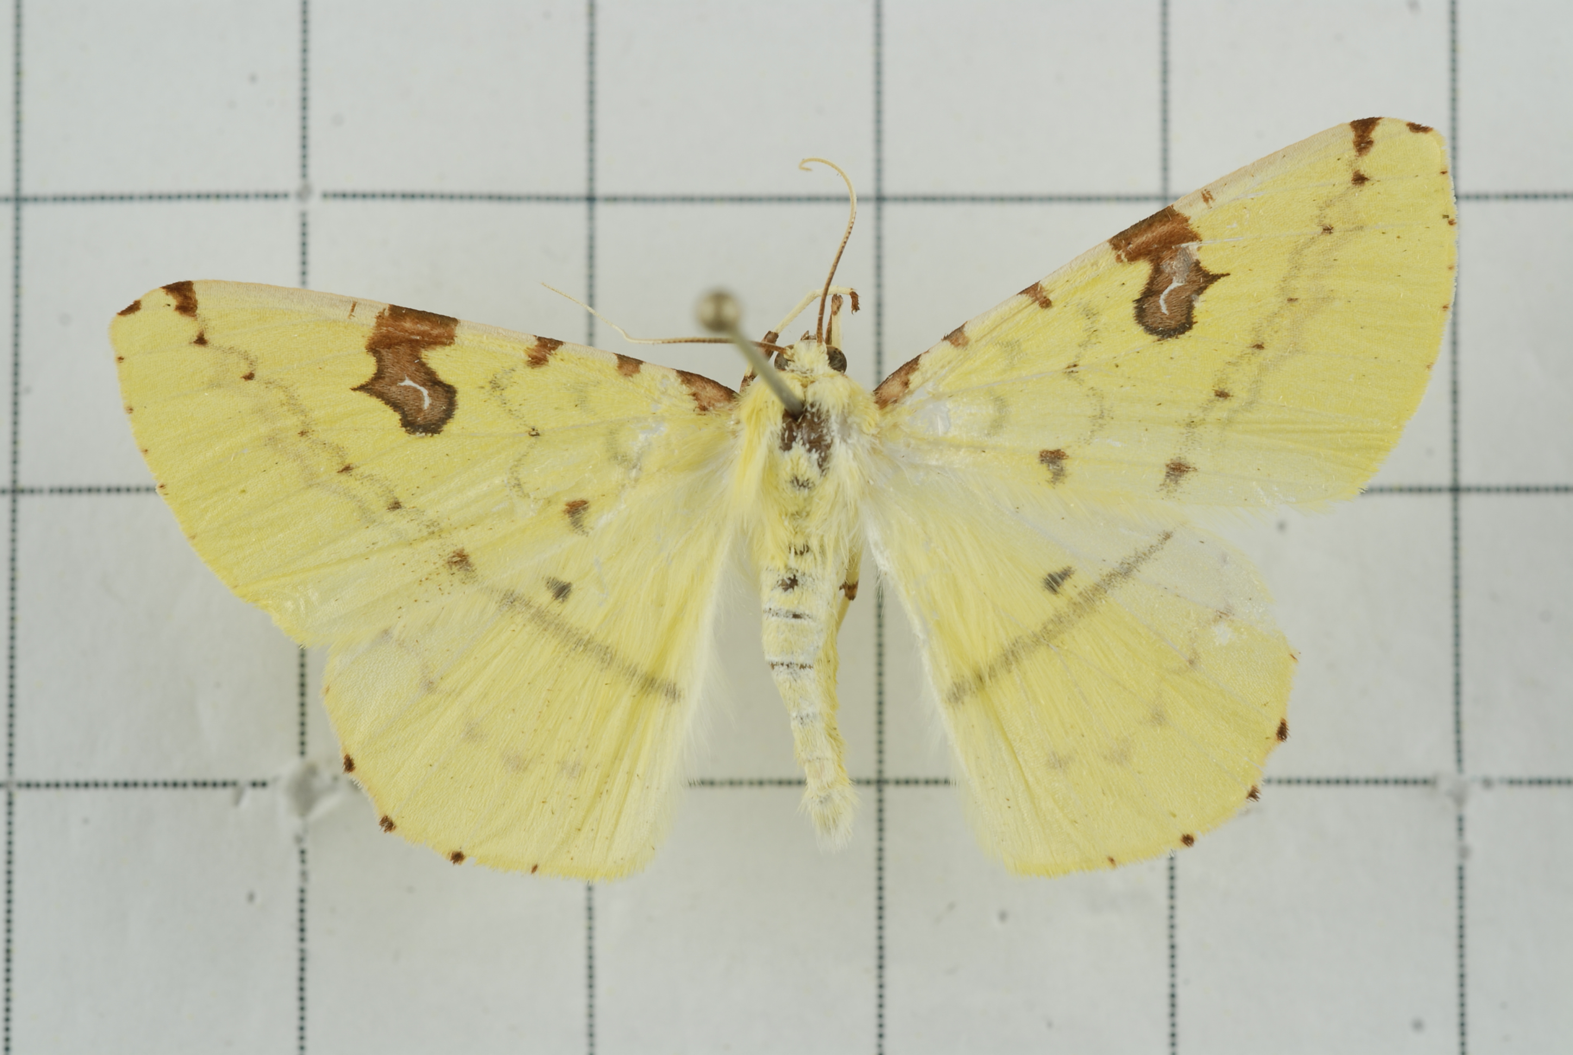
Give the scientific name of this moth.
Opisthograptis punctilineata
